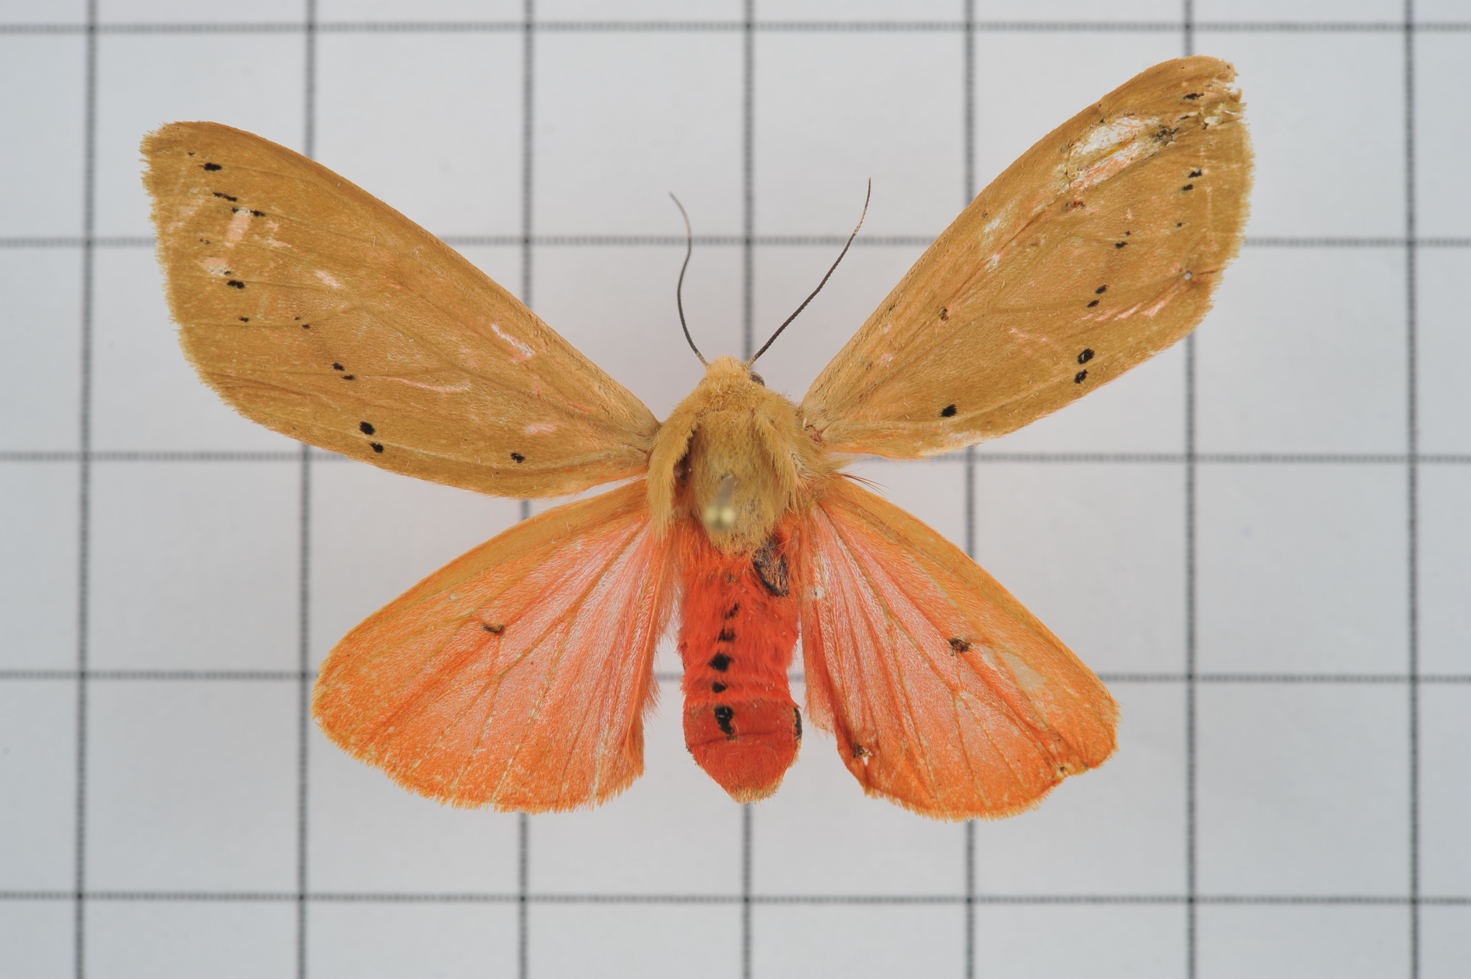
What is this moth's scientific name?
Spilarctia wilemani
